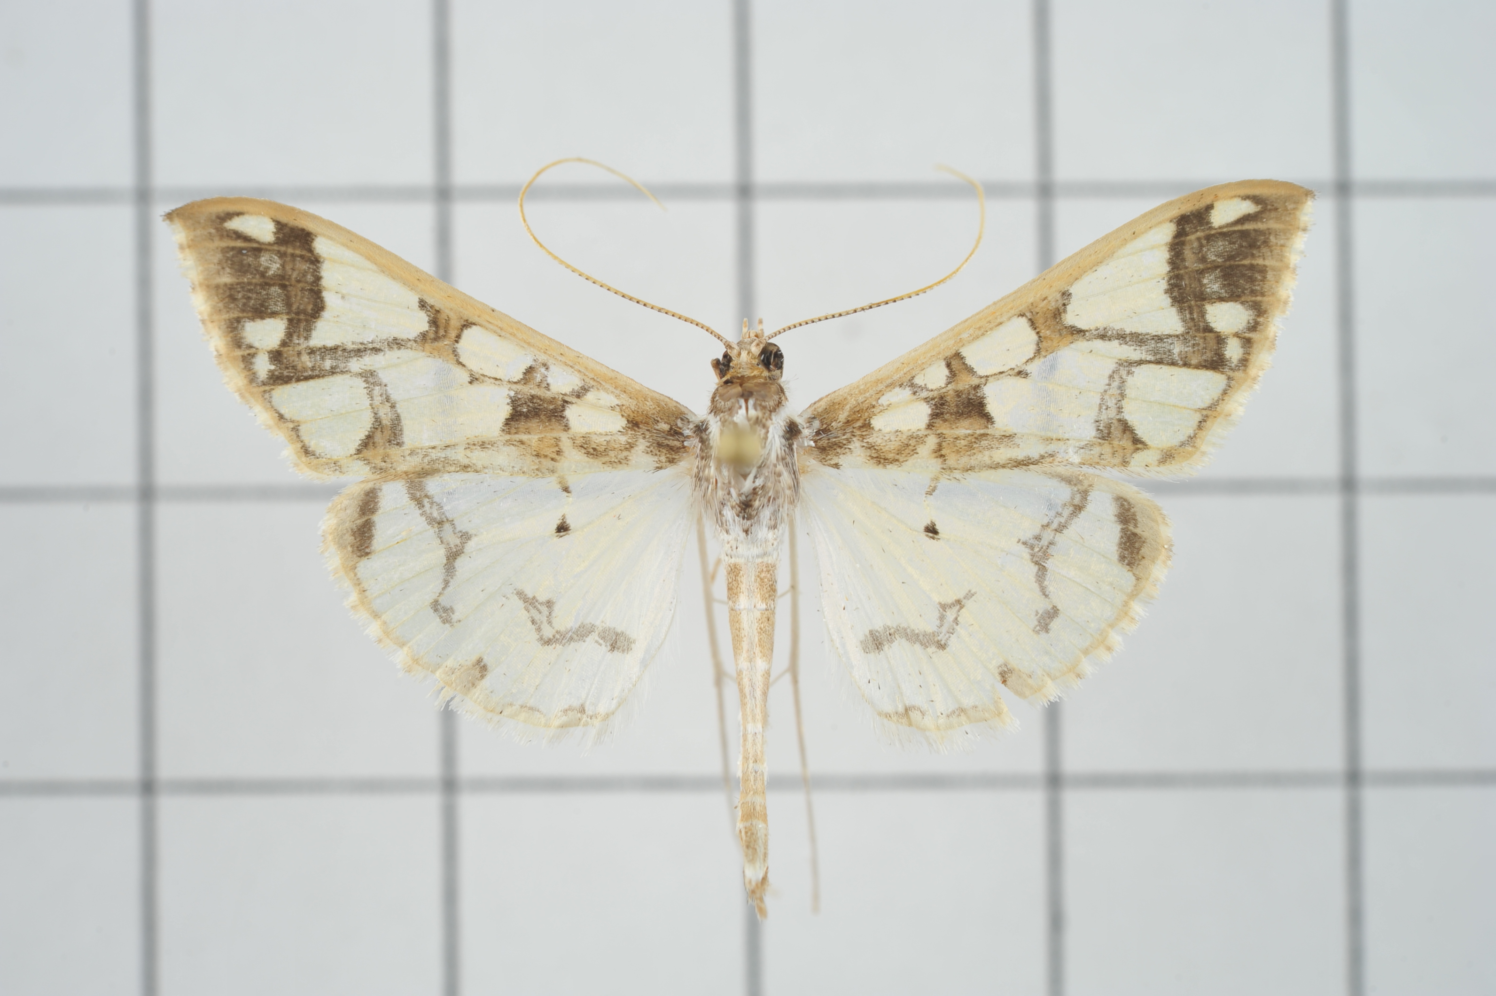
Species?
Polythlipta divaricata
